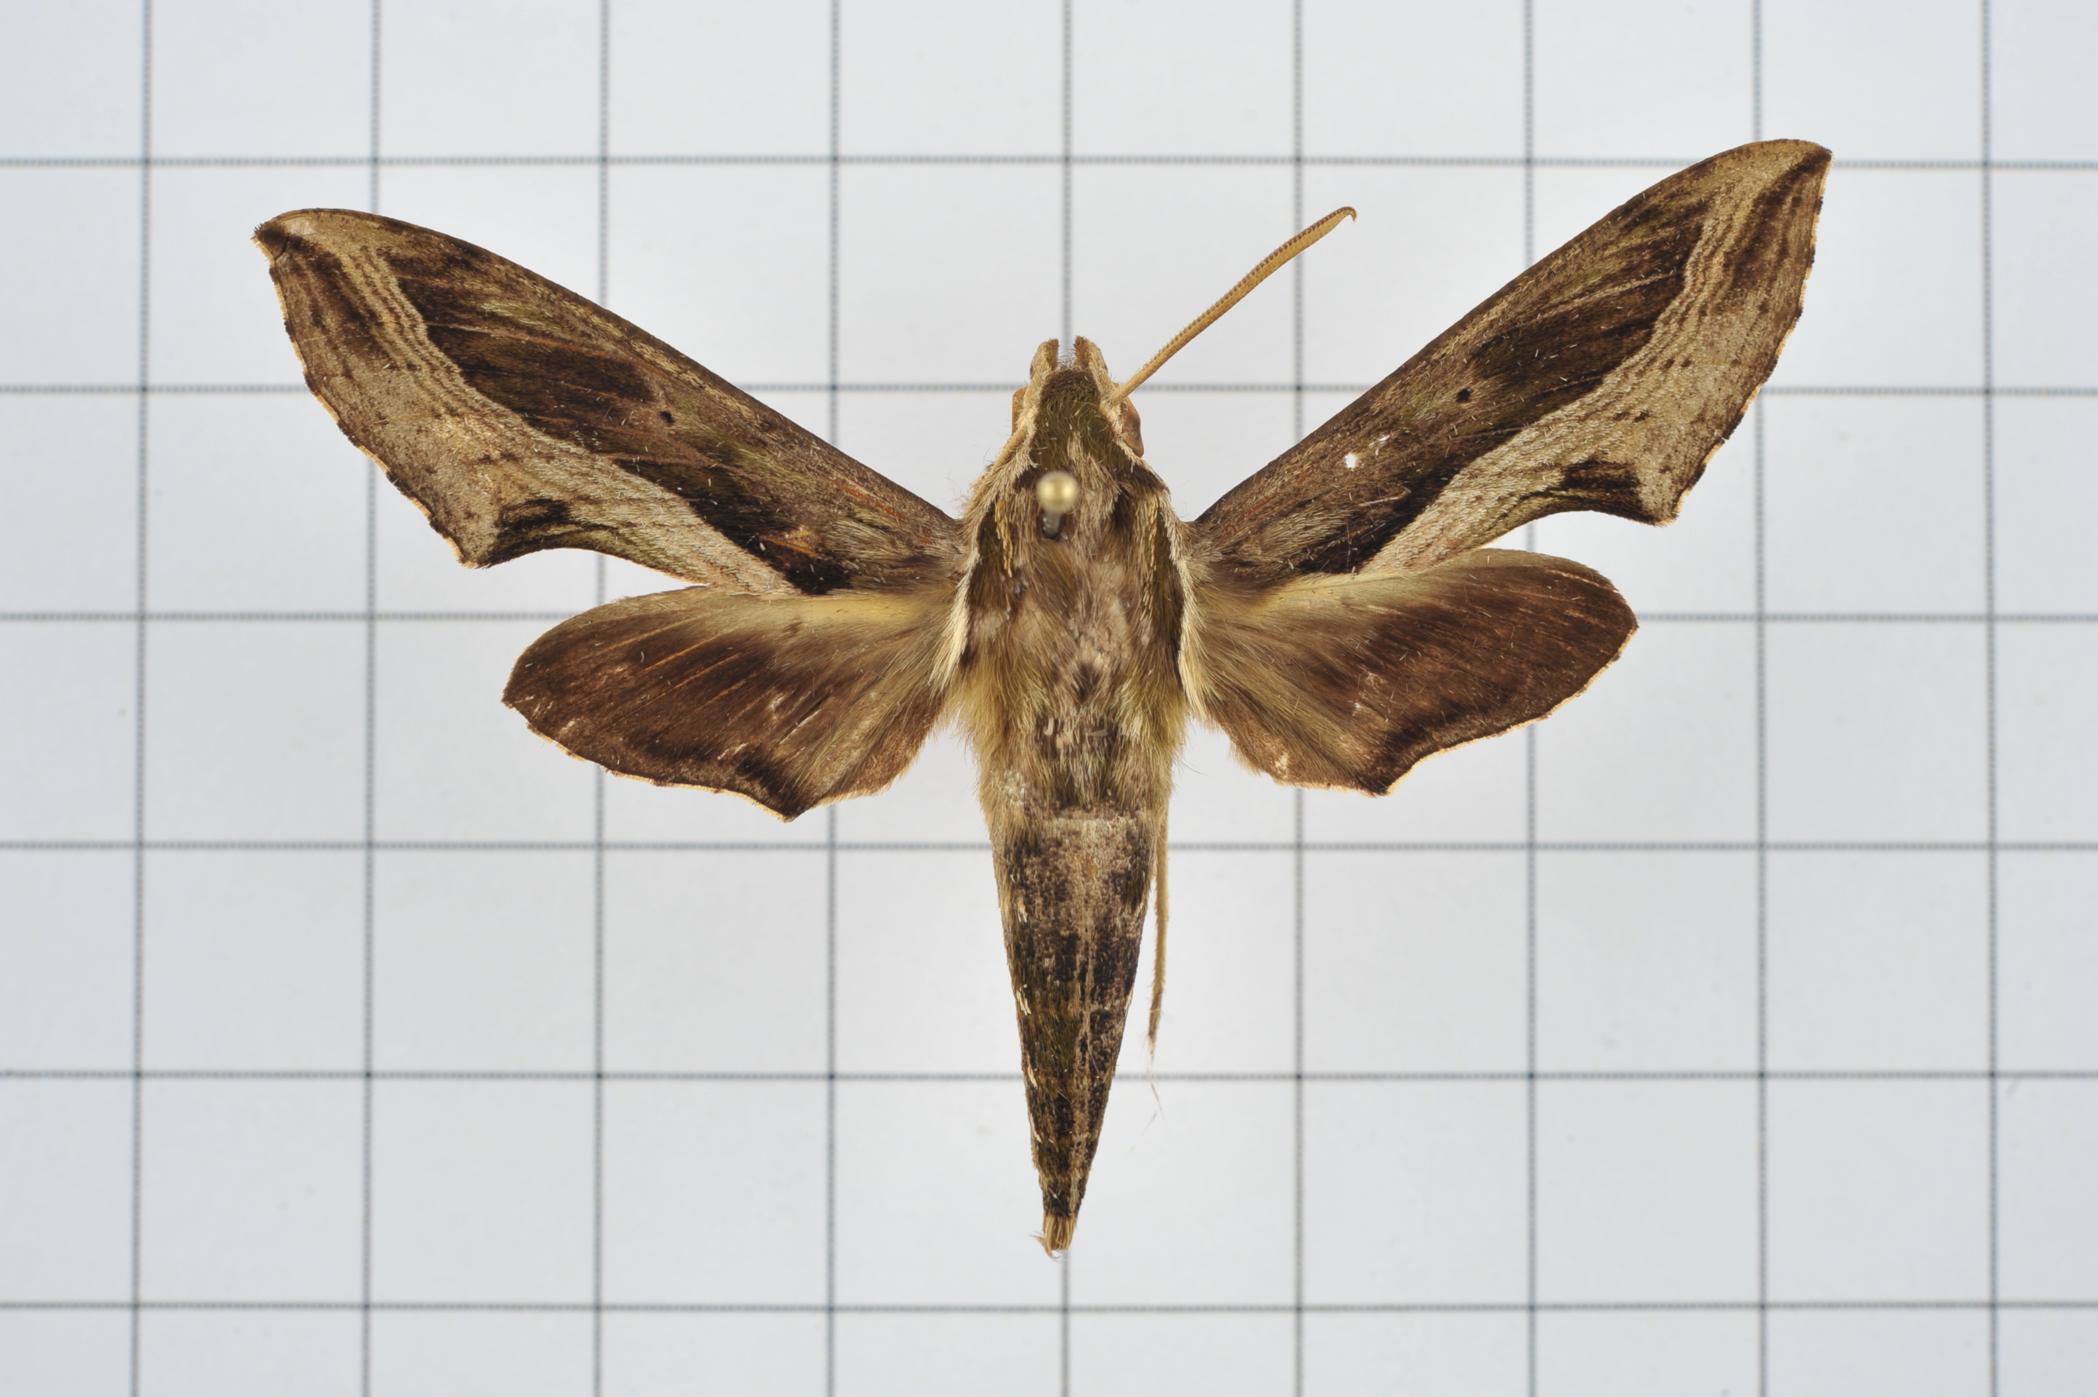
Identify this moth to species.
Hippotion velox
